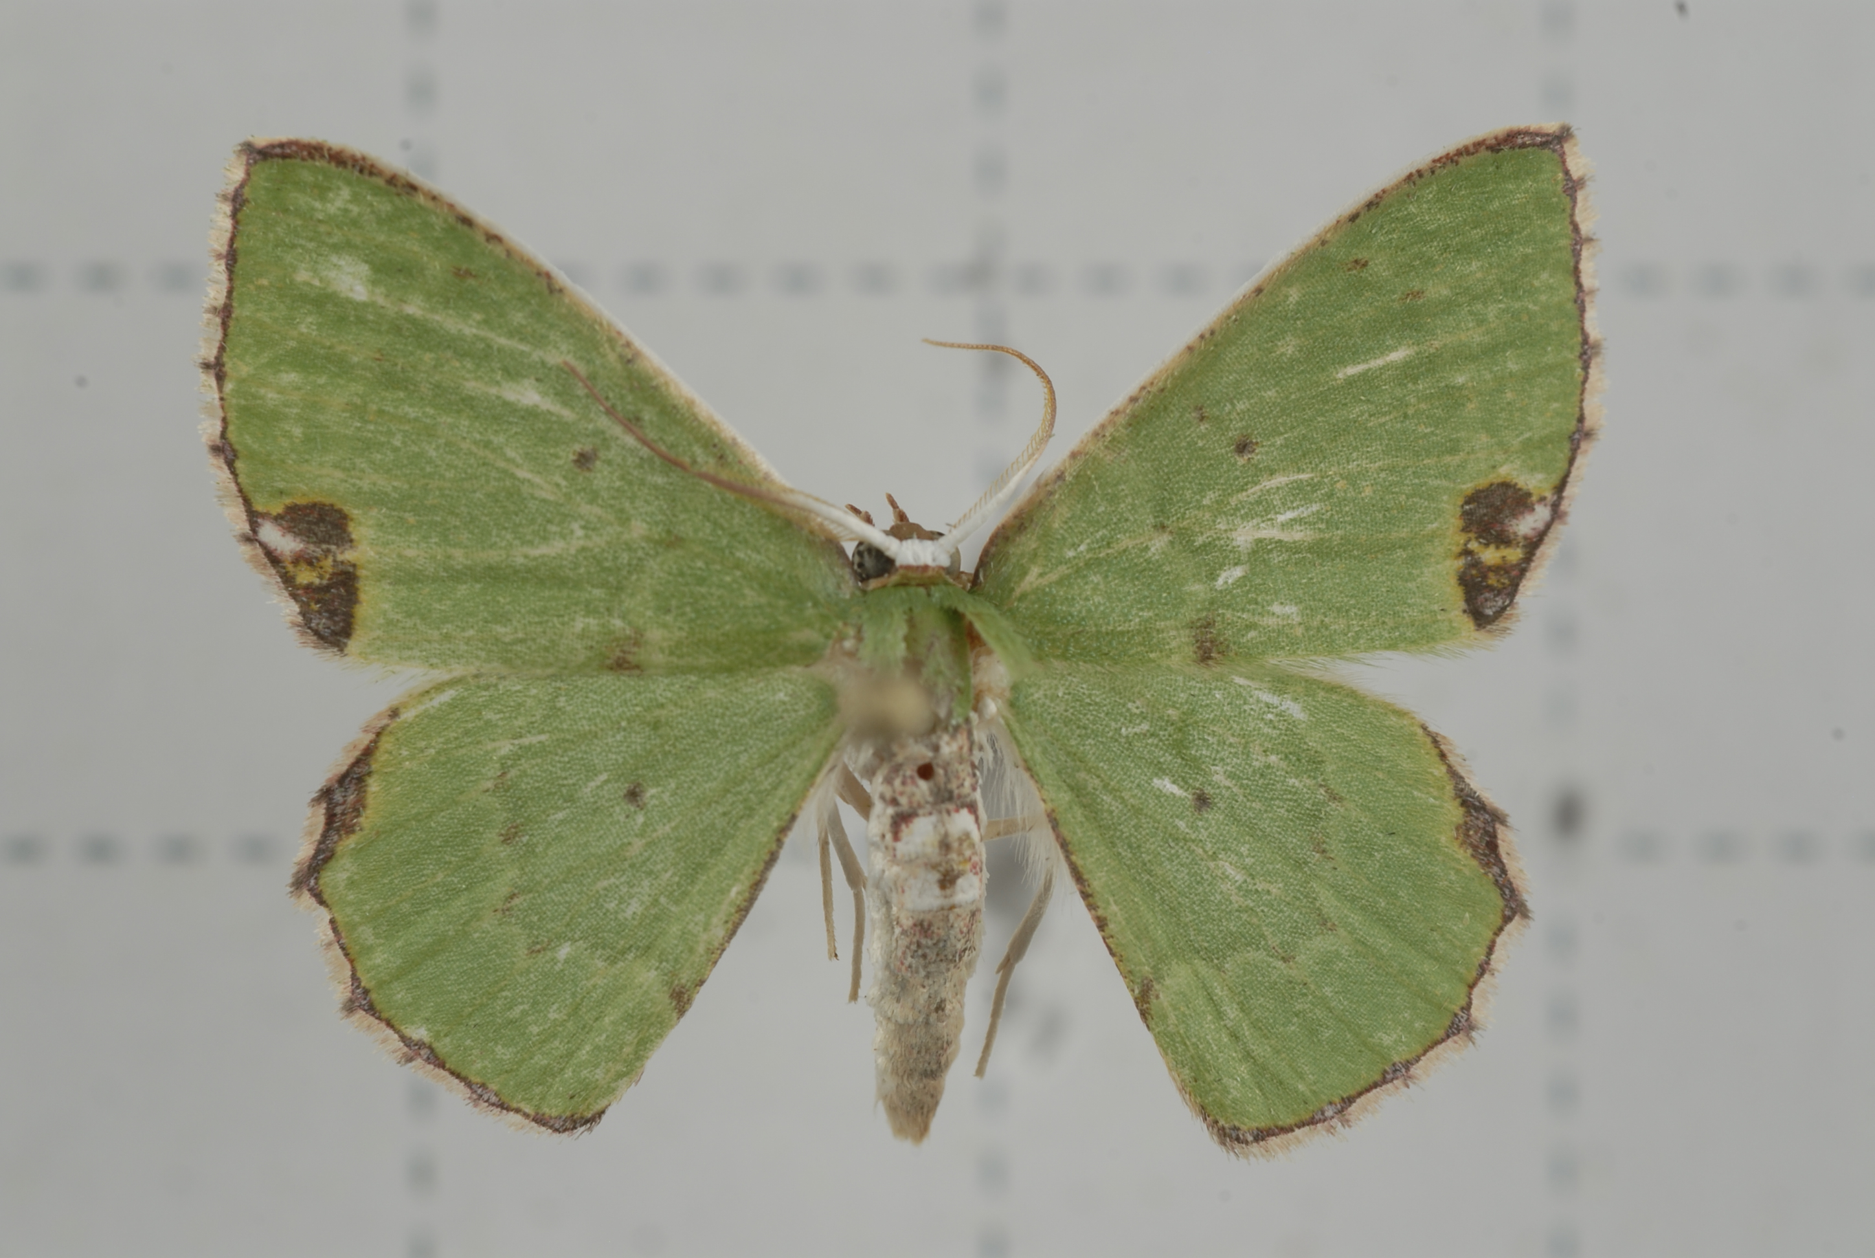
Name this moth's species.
Spaniocentra hollowayi
